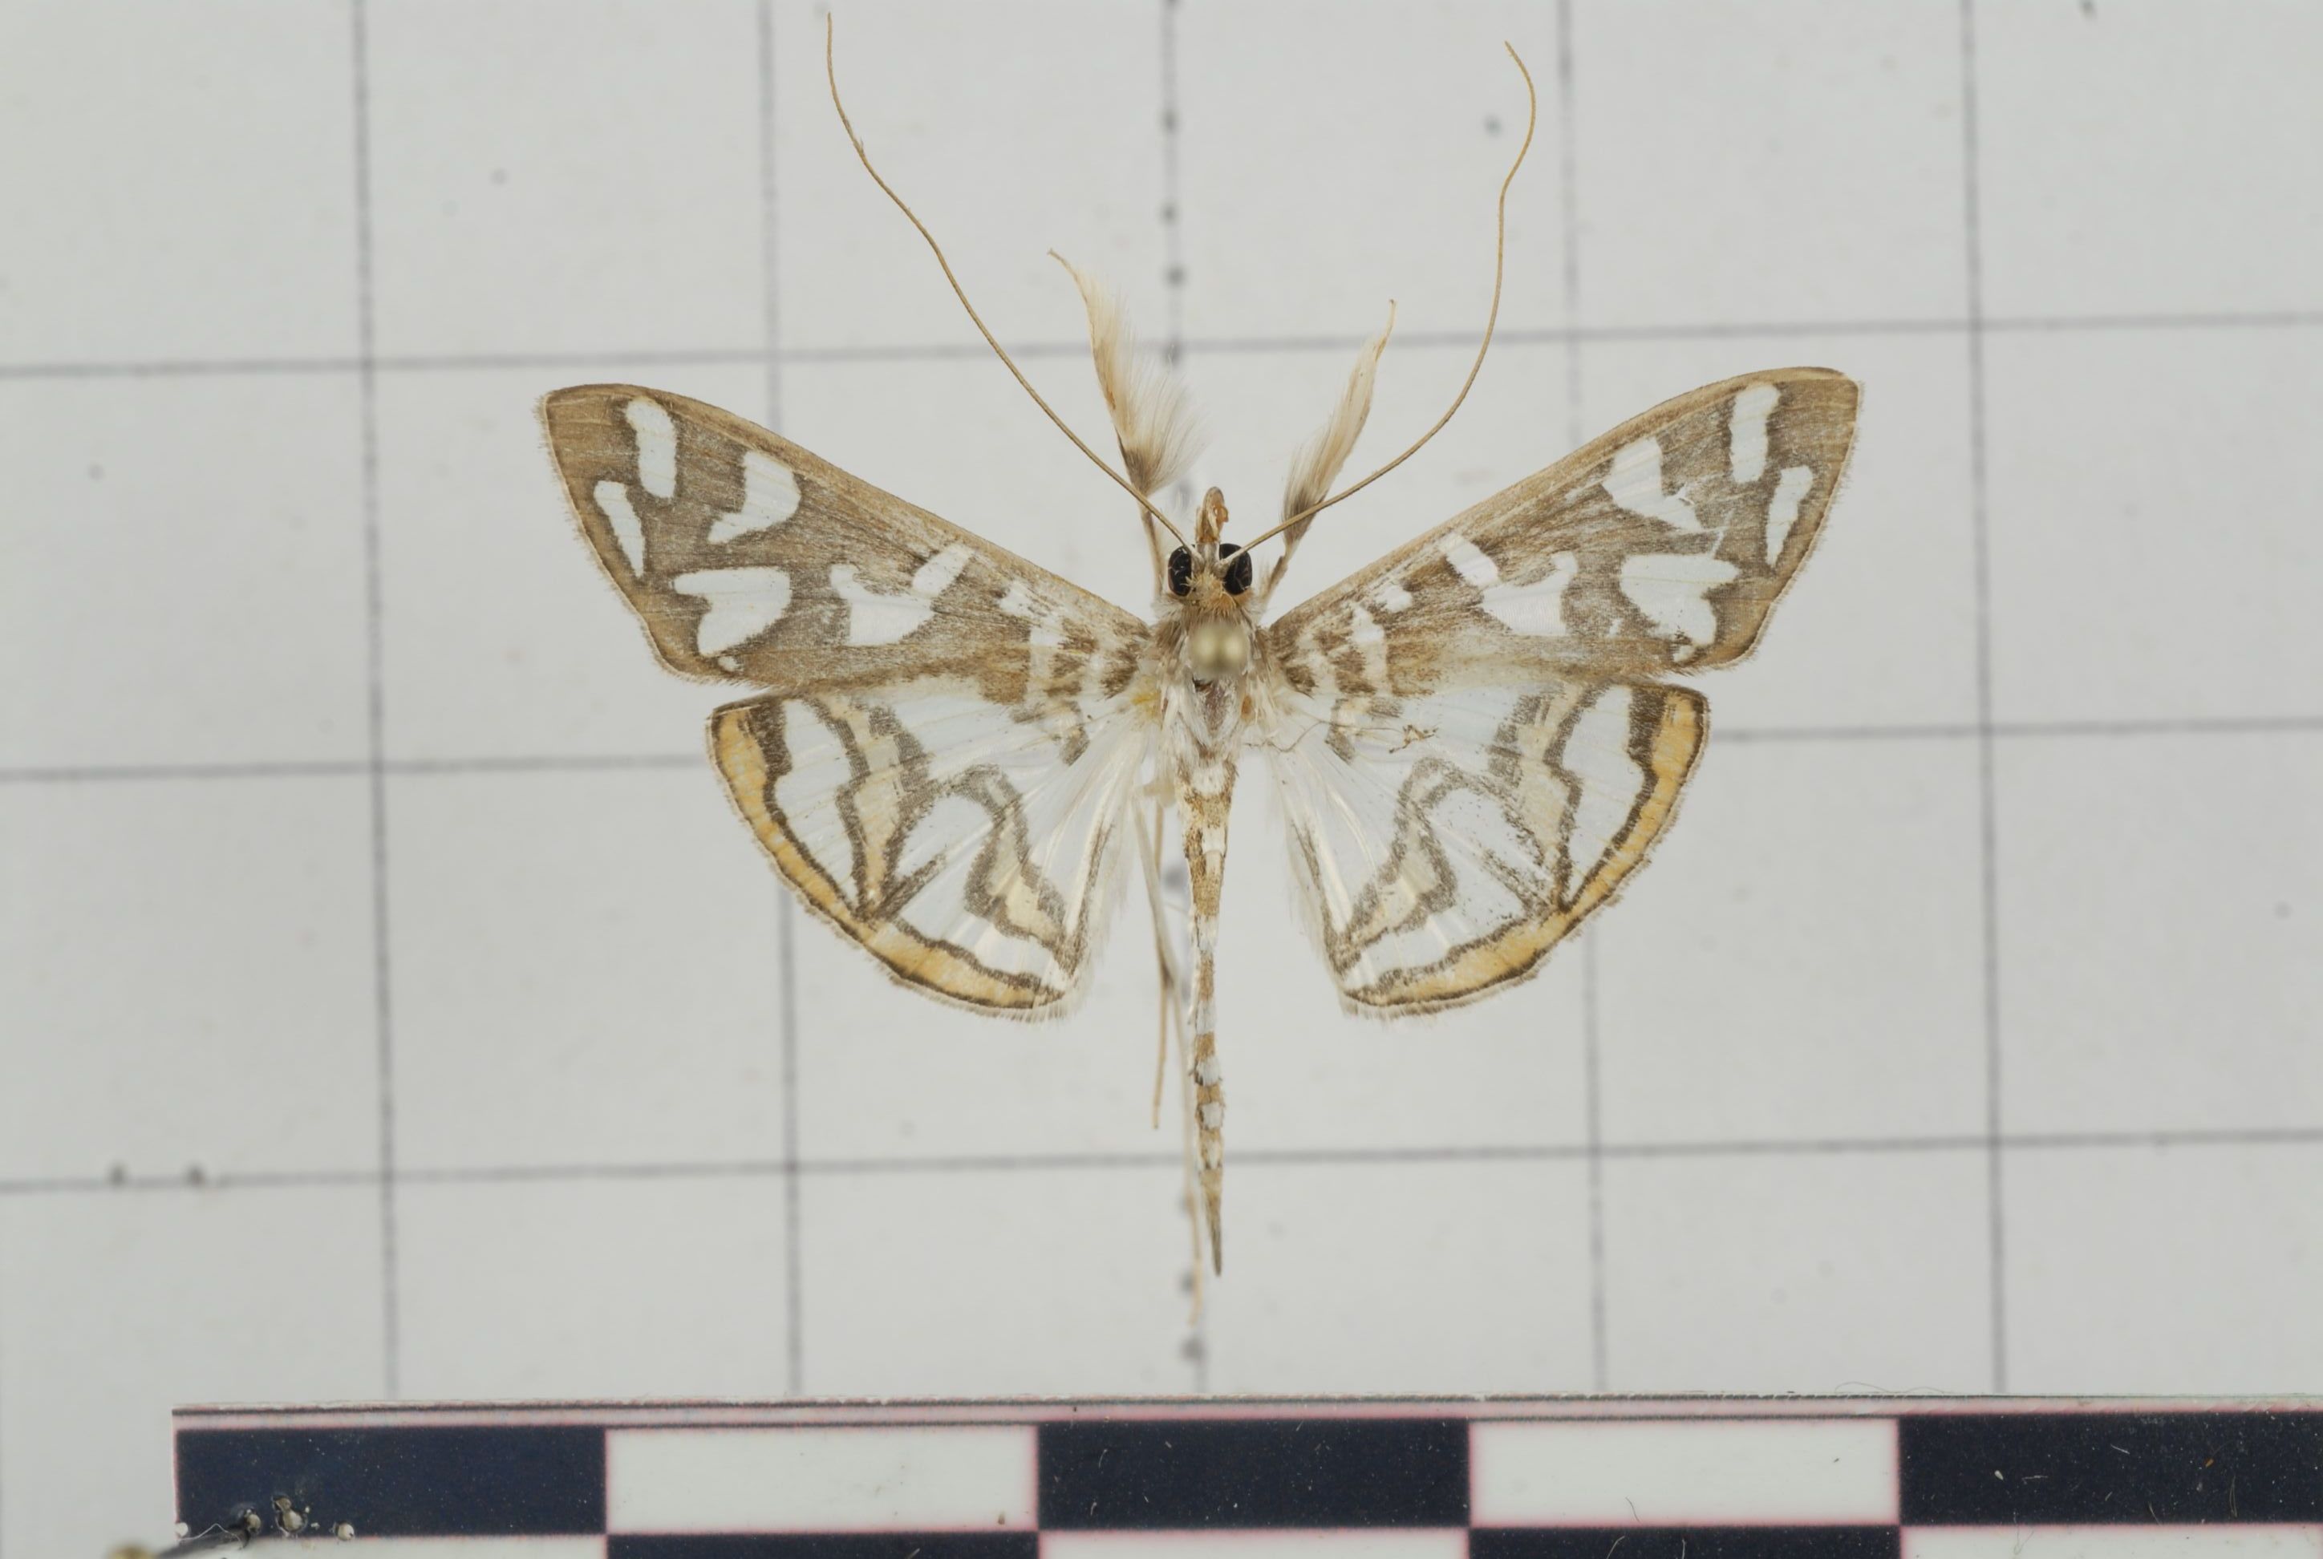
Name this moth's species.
Nausinoe perspectata
